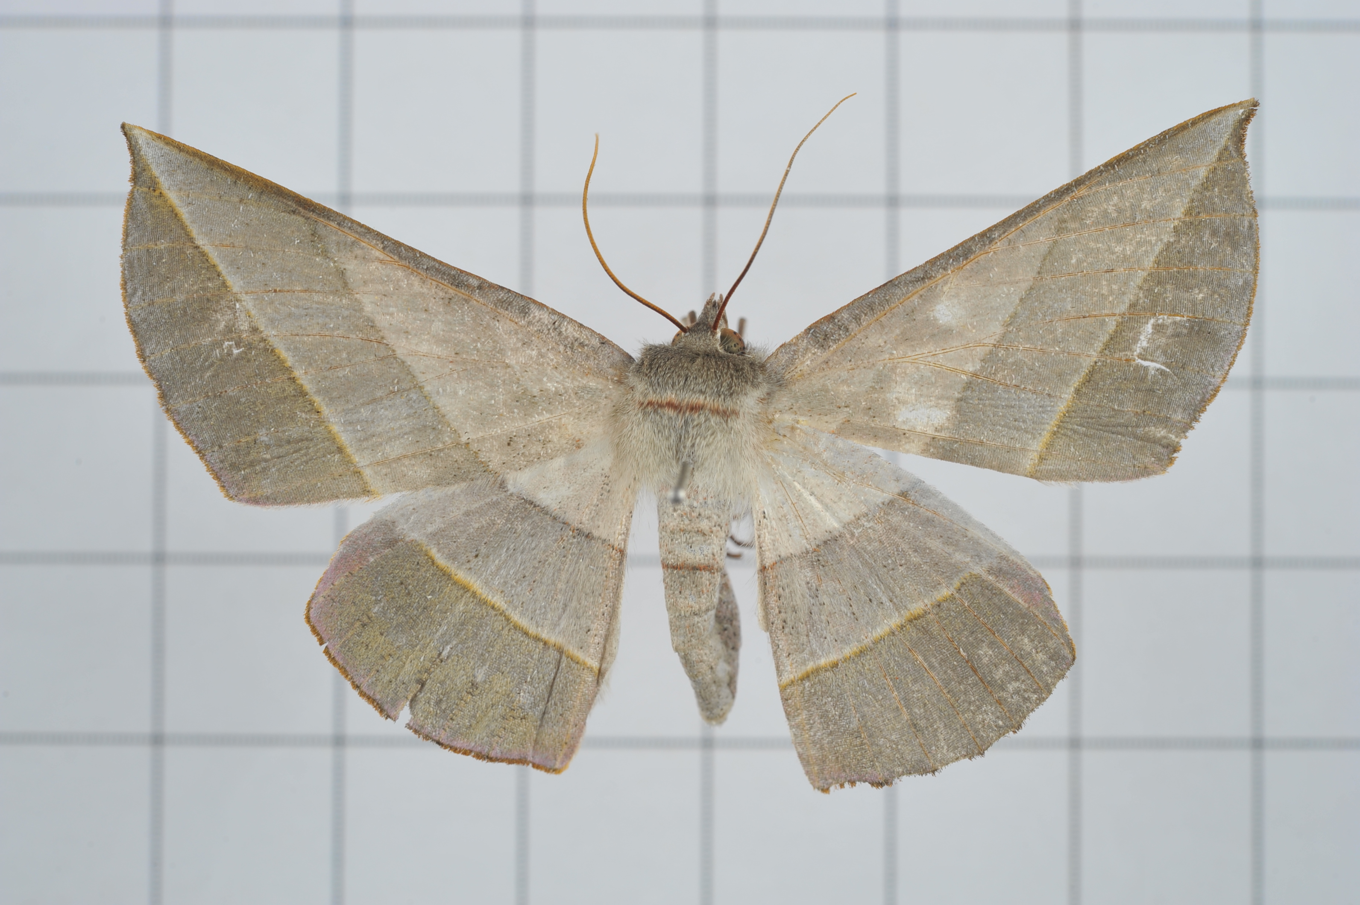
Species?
Sarcinodes aequilinearia
